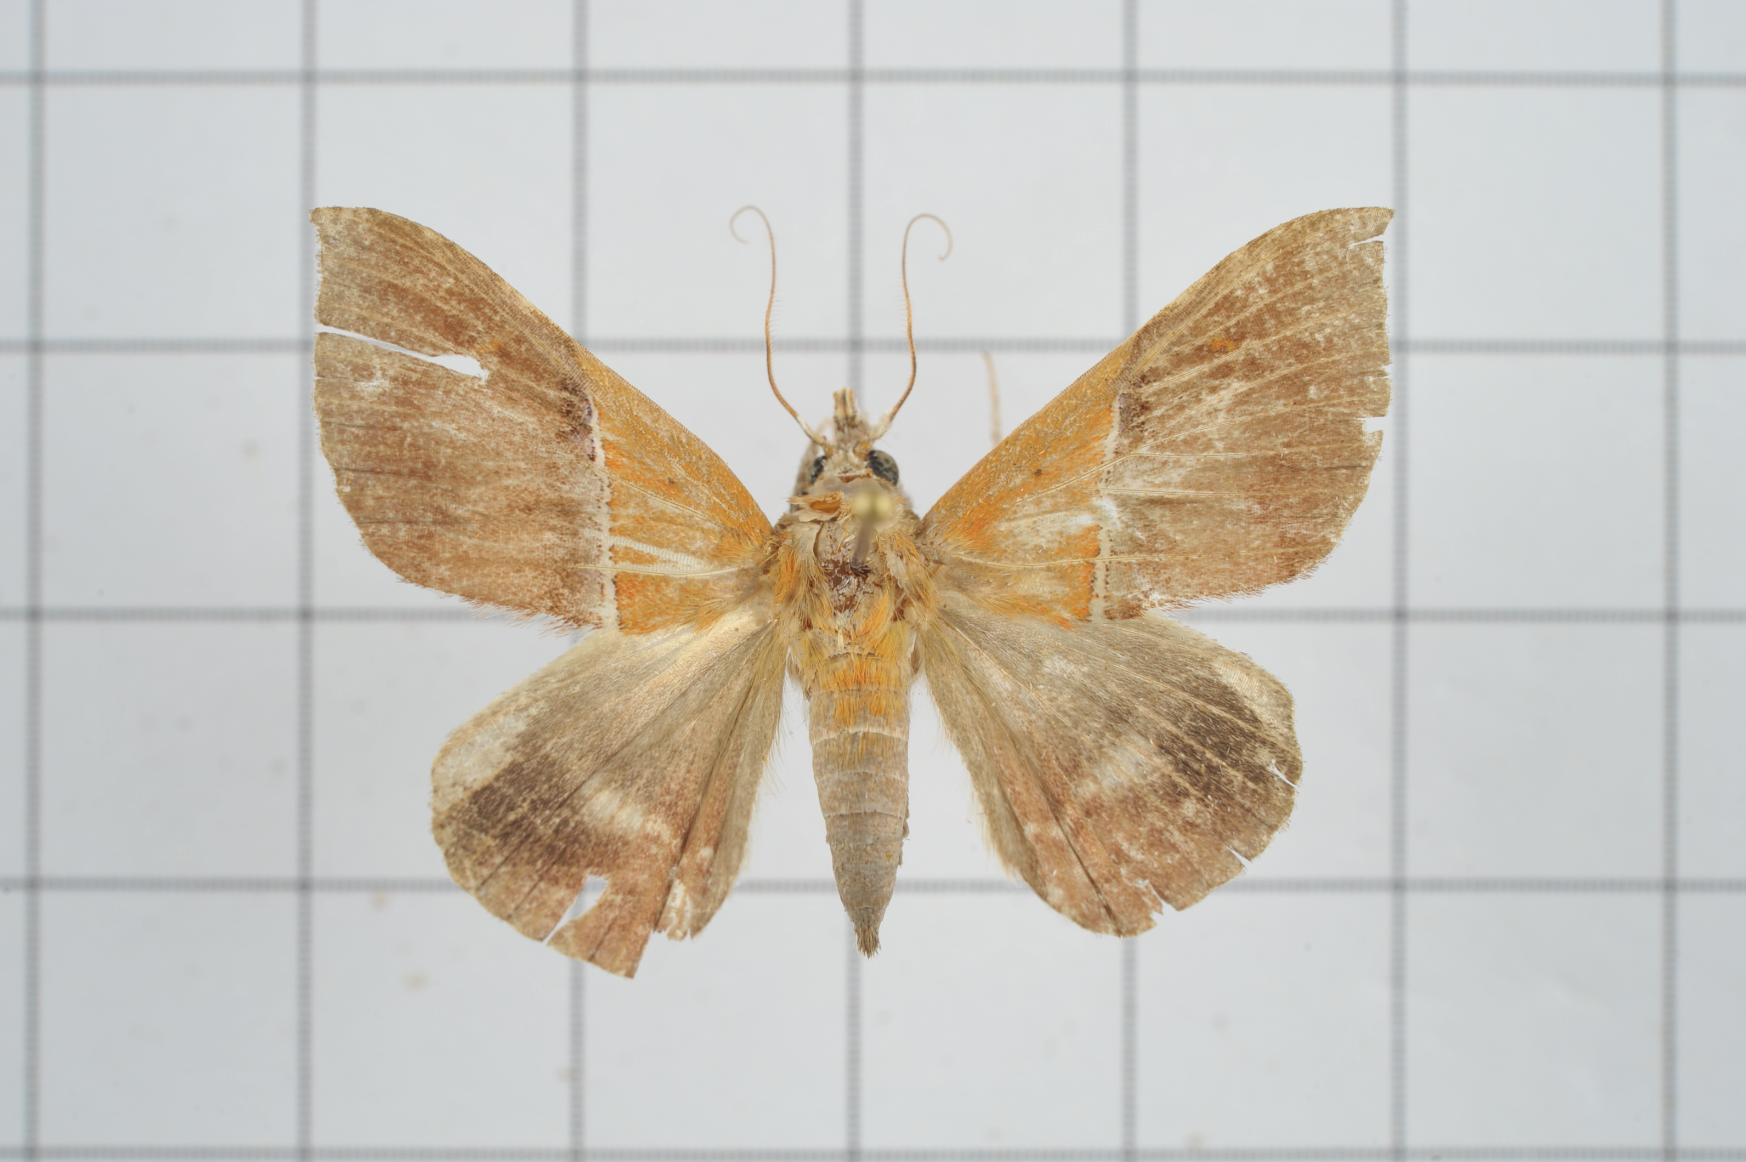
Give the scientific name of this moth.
Sympis rufibasis
